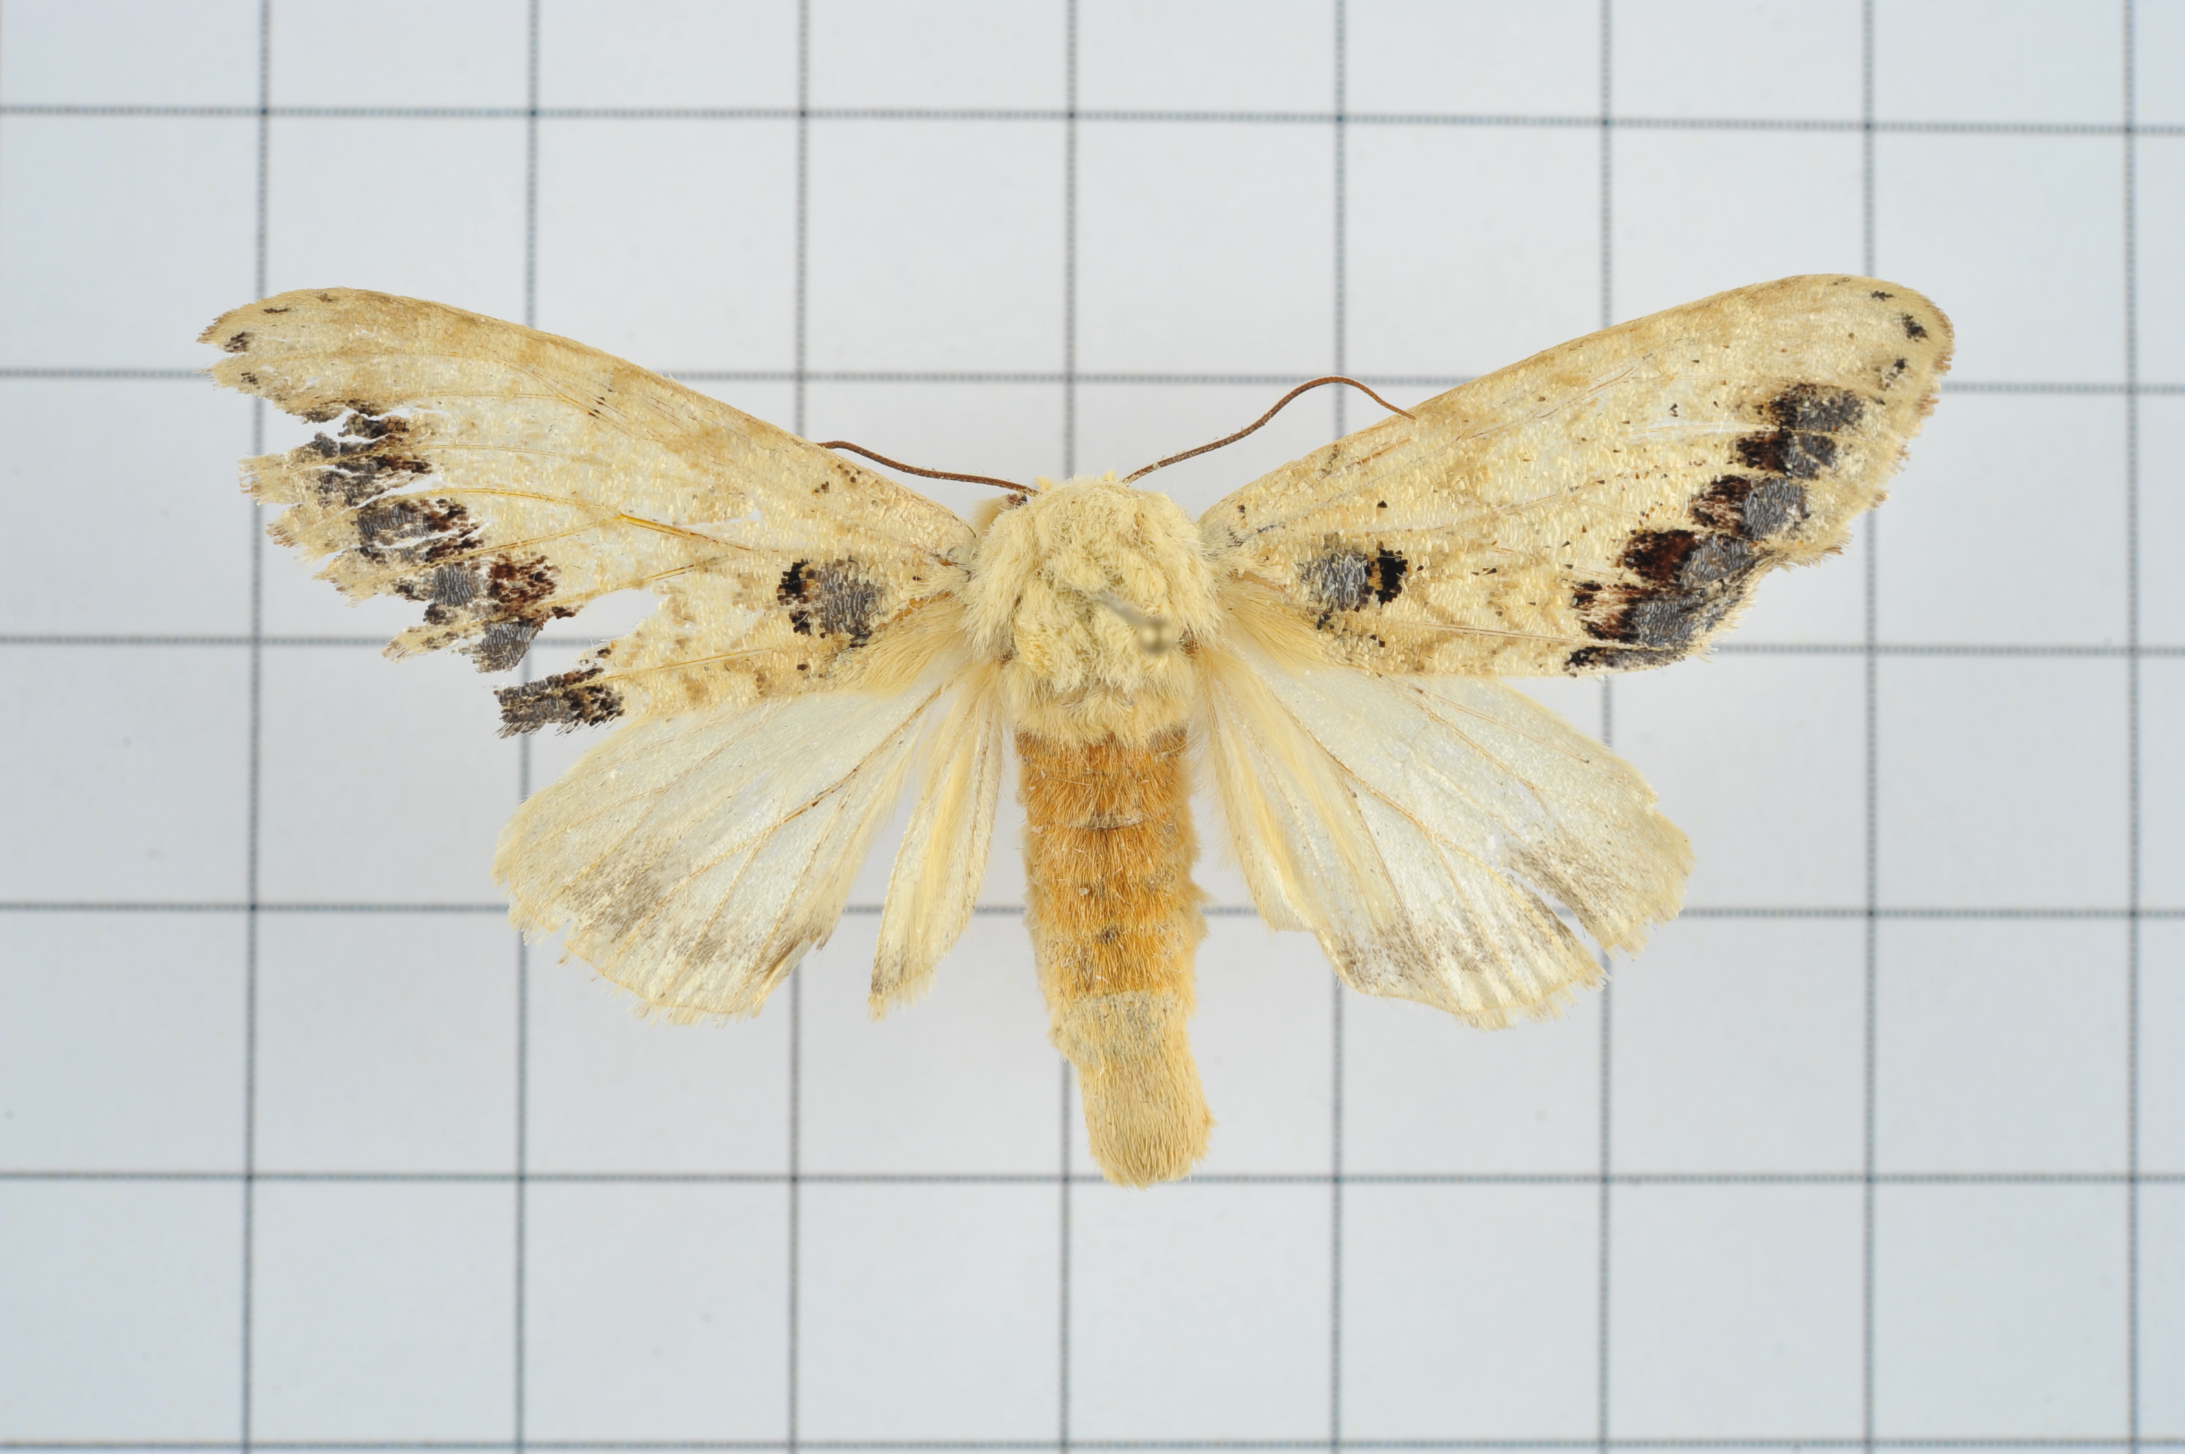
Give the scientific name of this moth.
Phalera flavescens flavescens
